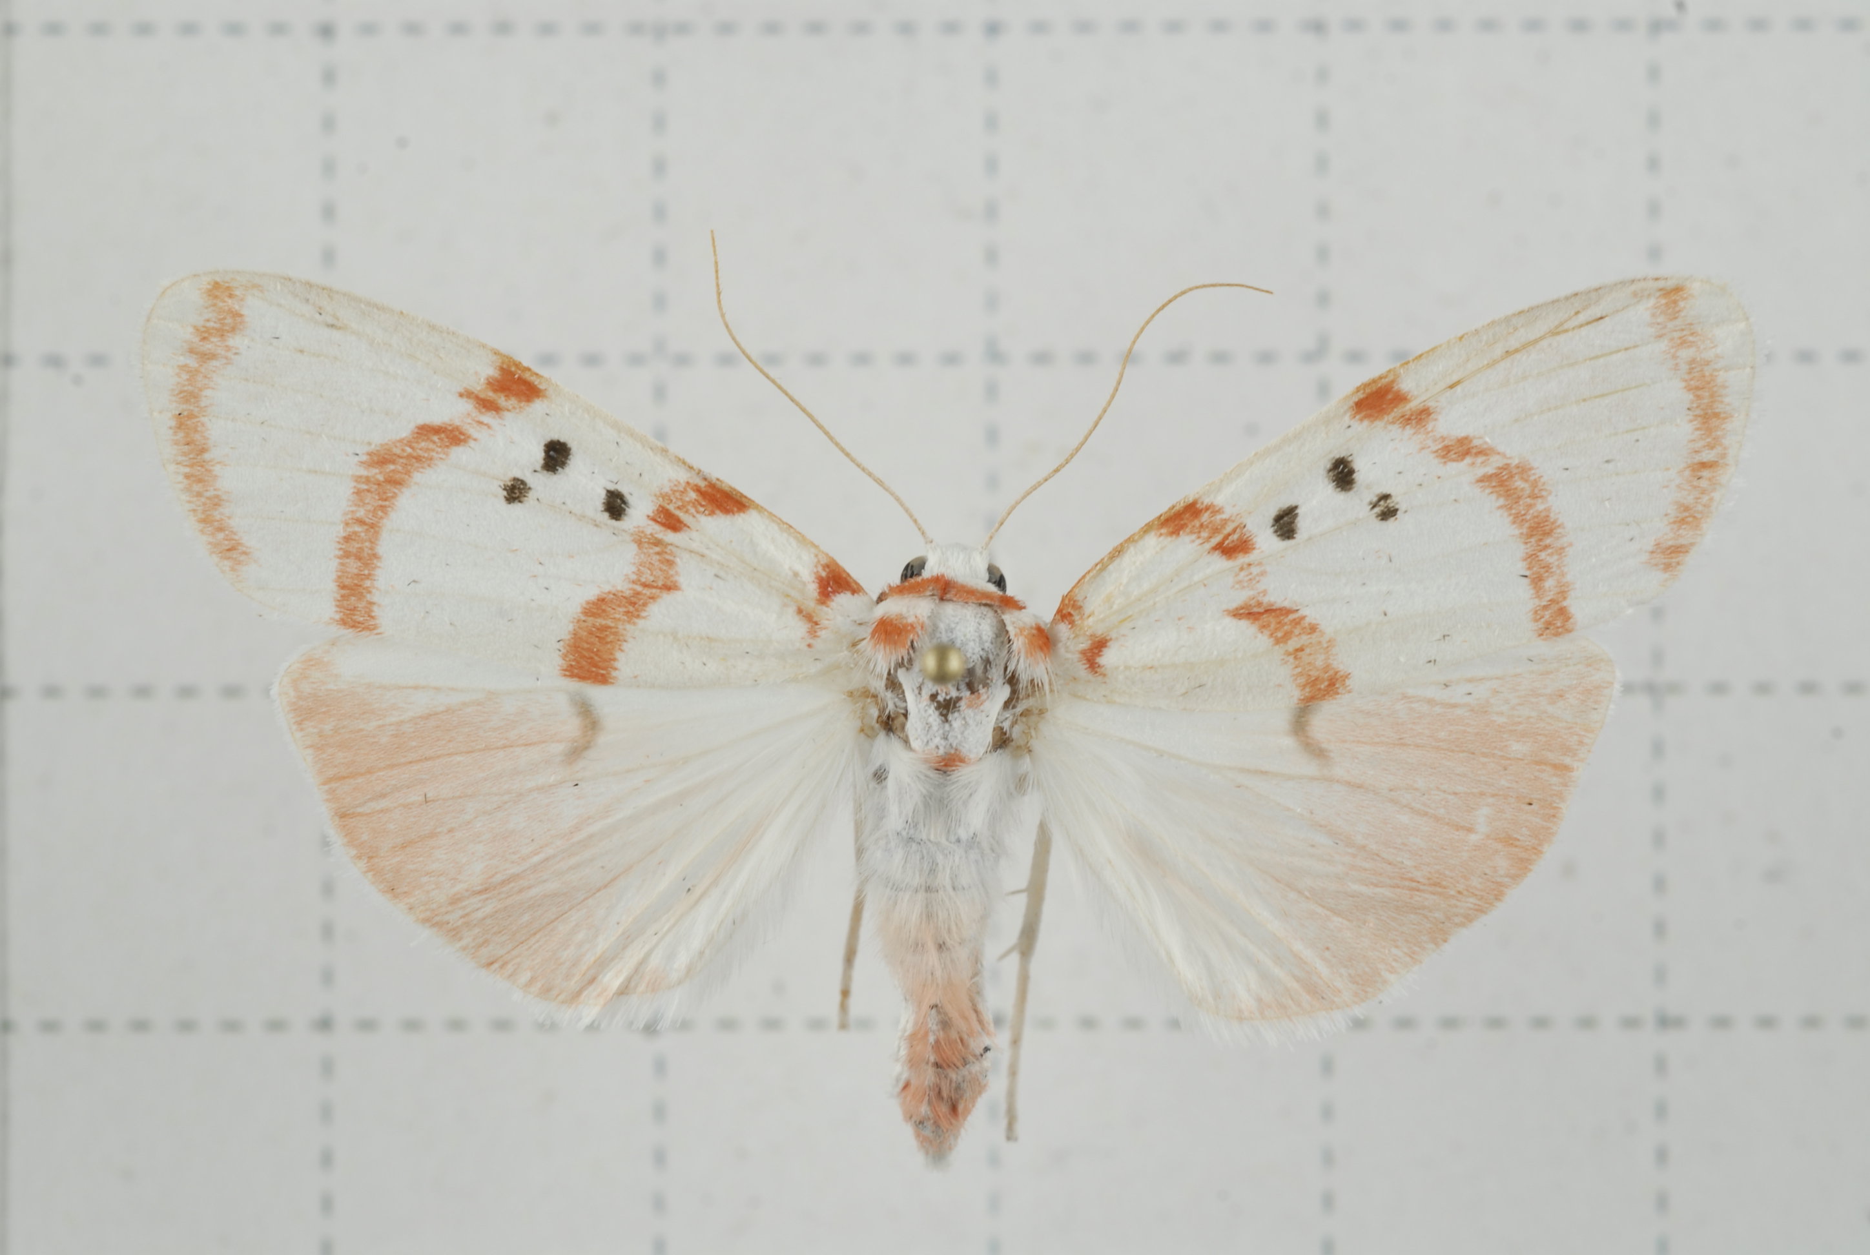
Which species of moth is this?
Cyana subalba
